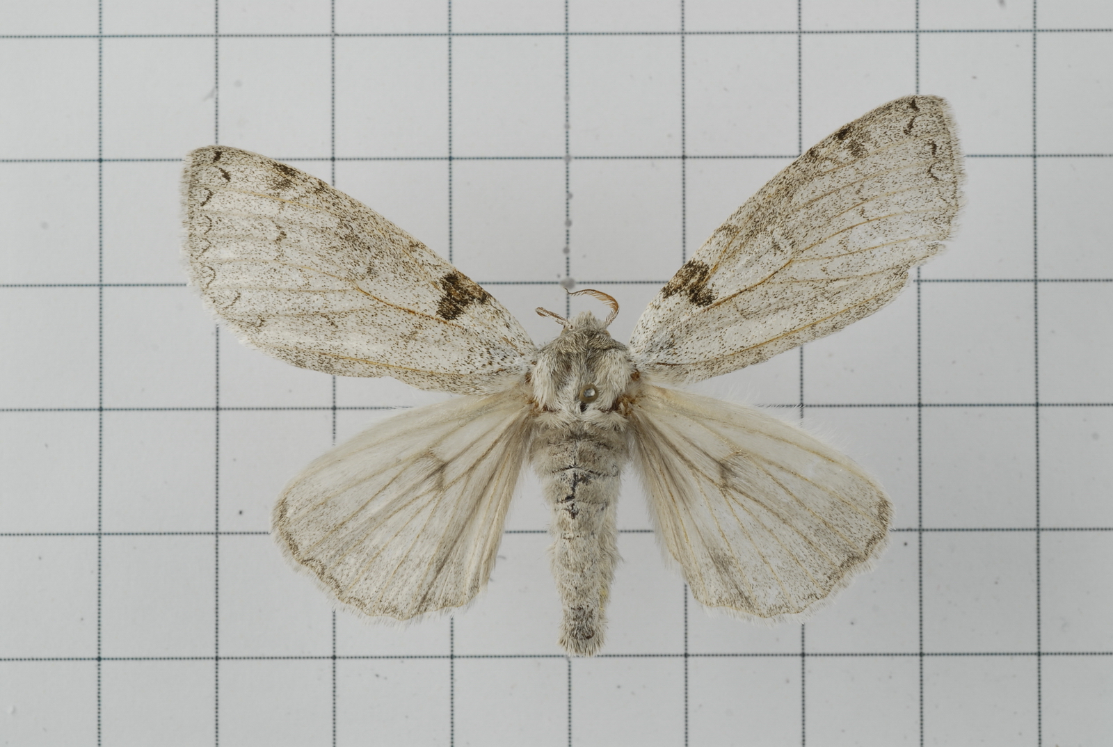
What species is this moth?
Calliteara postfusca
